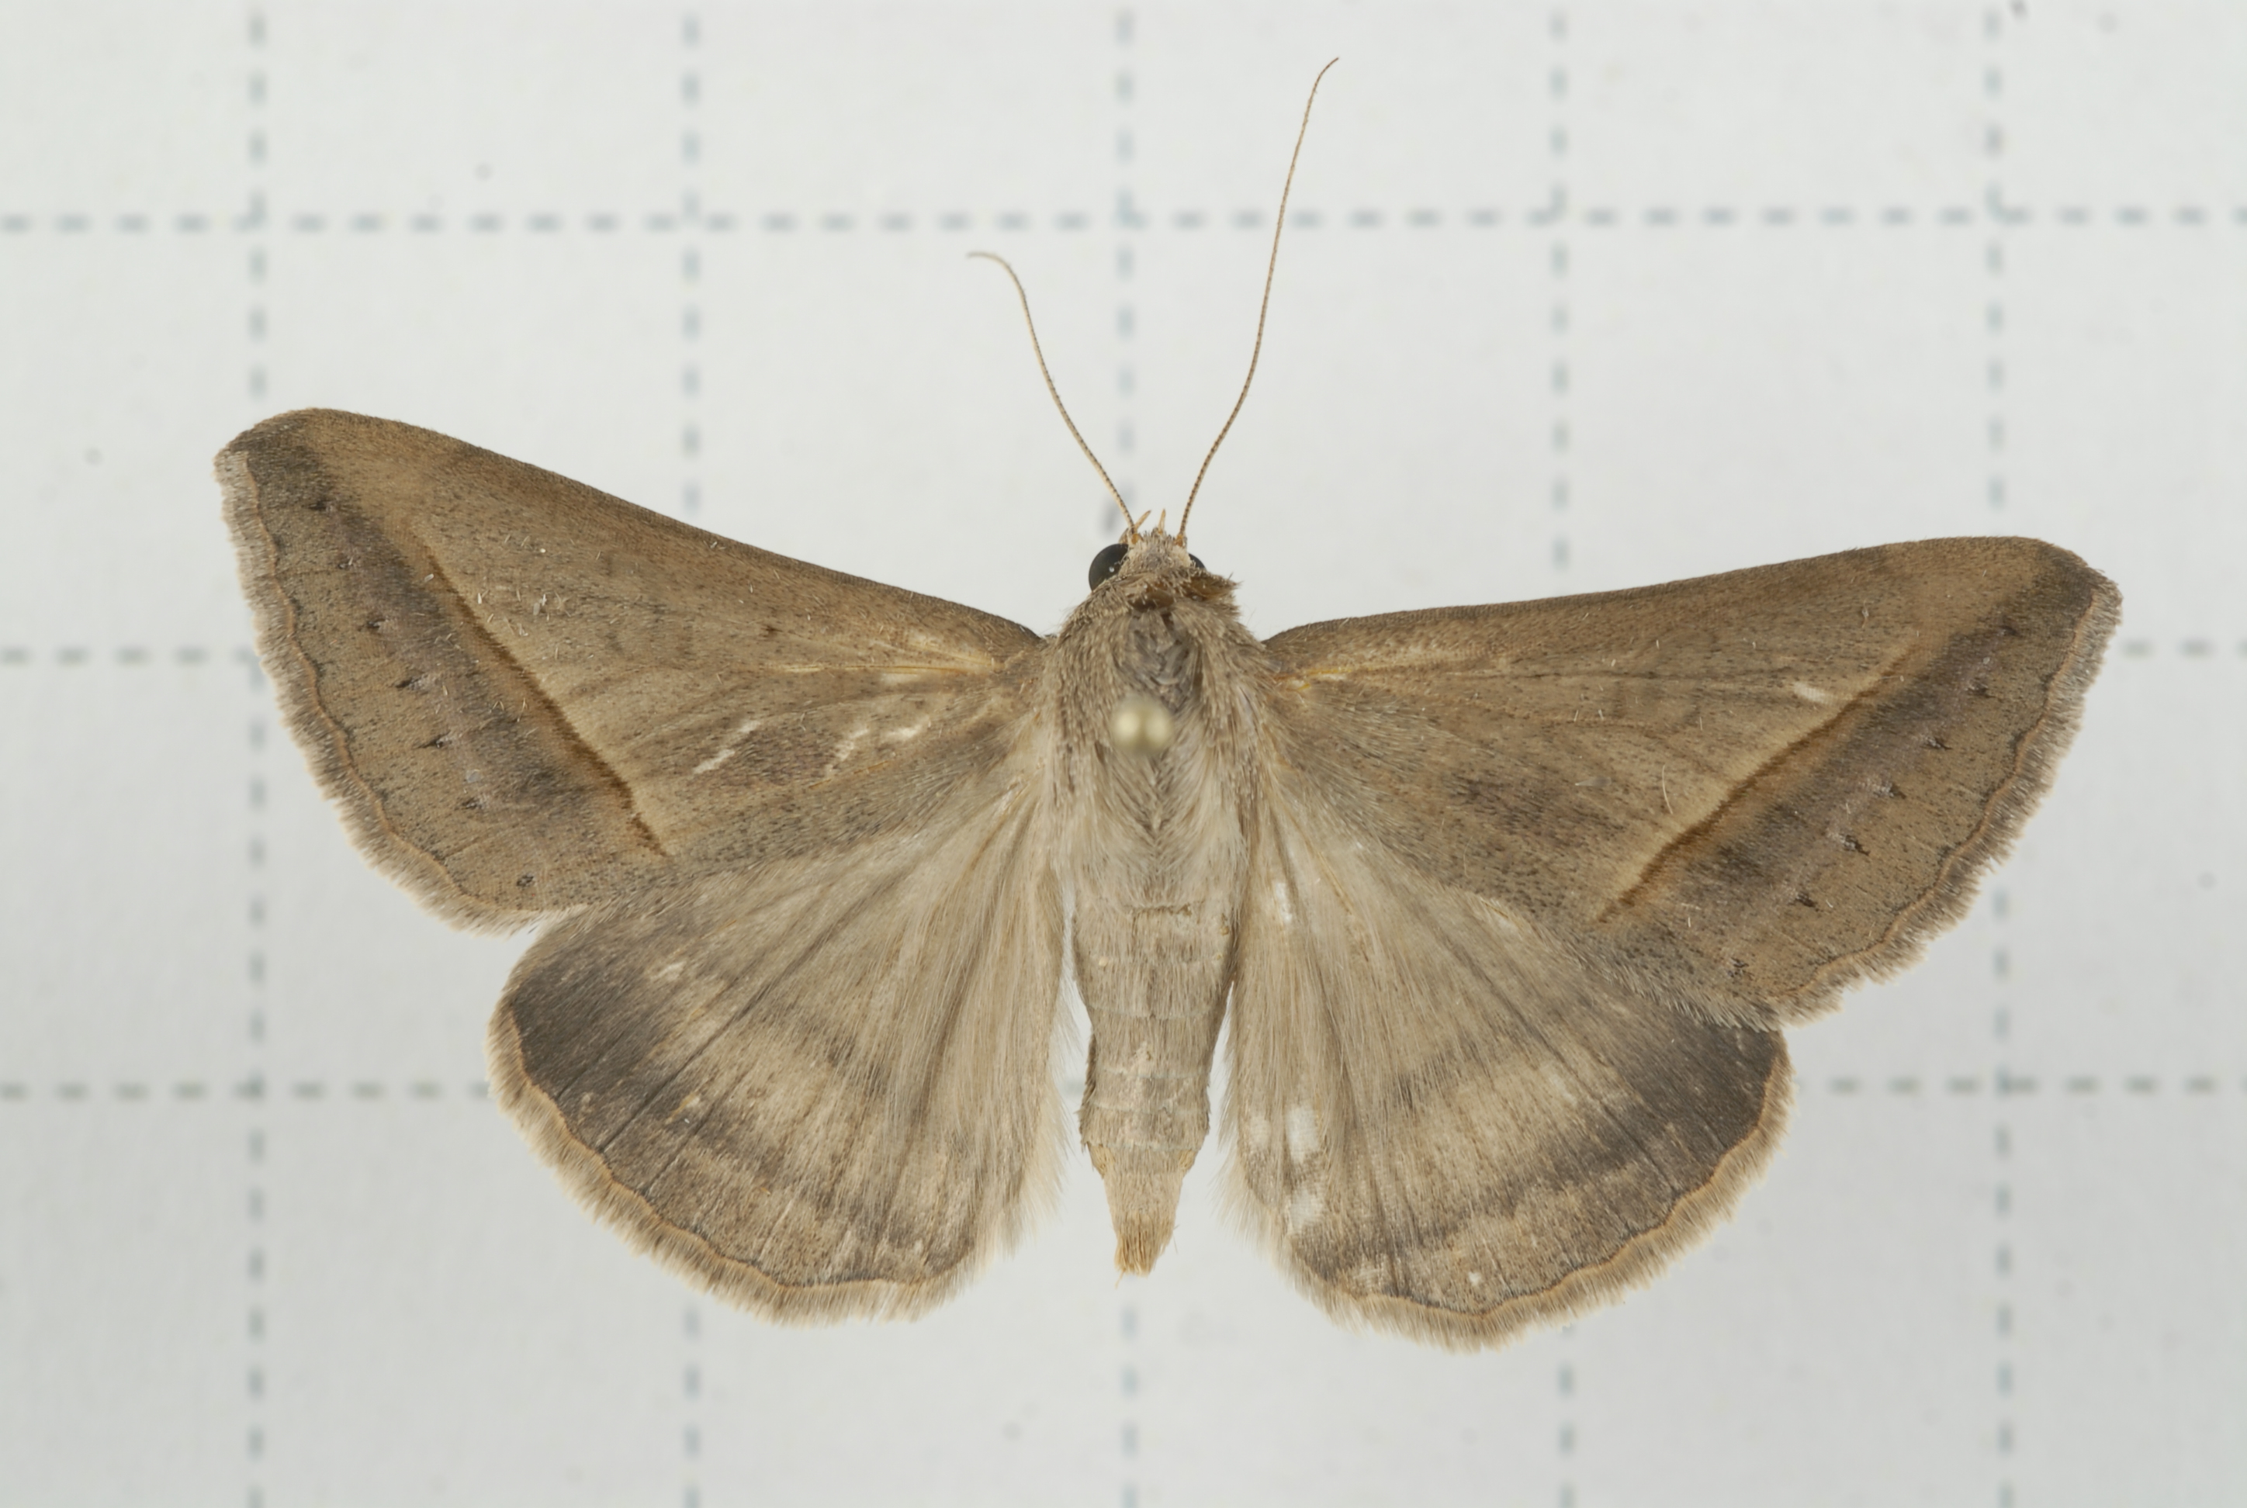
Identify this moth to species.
Mocis frugalis
